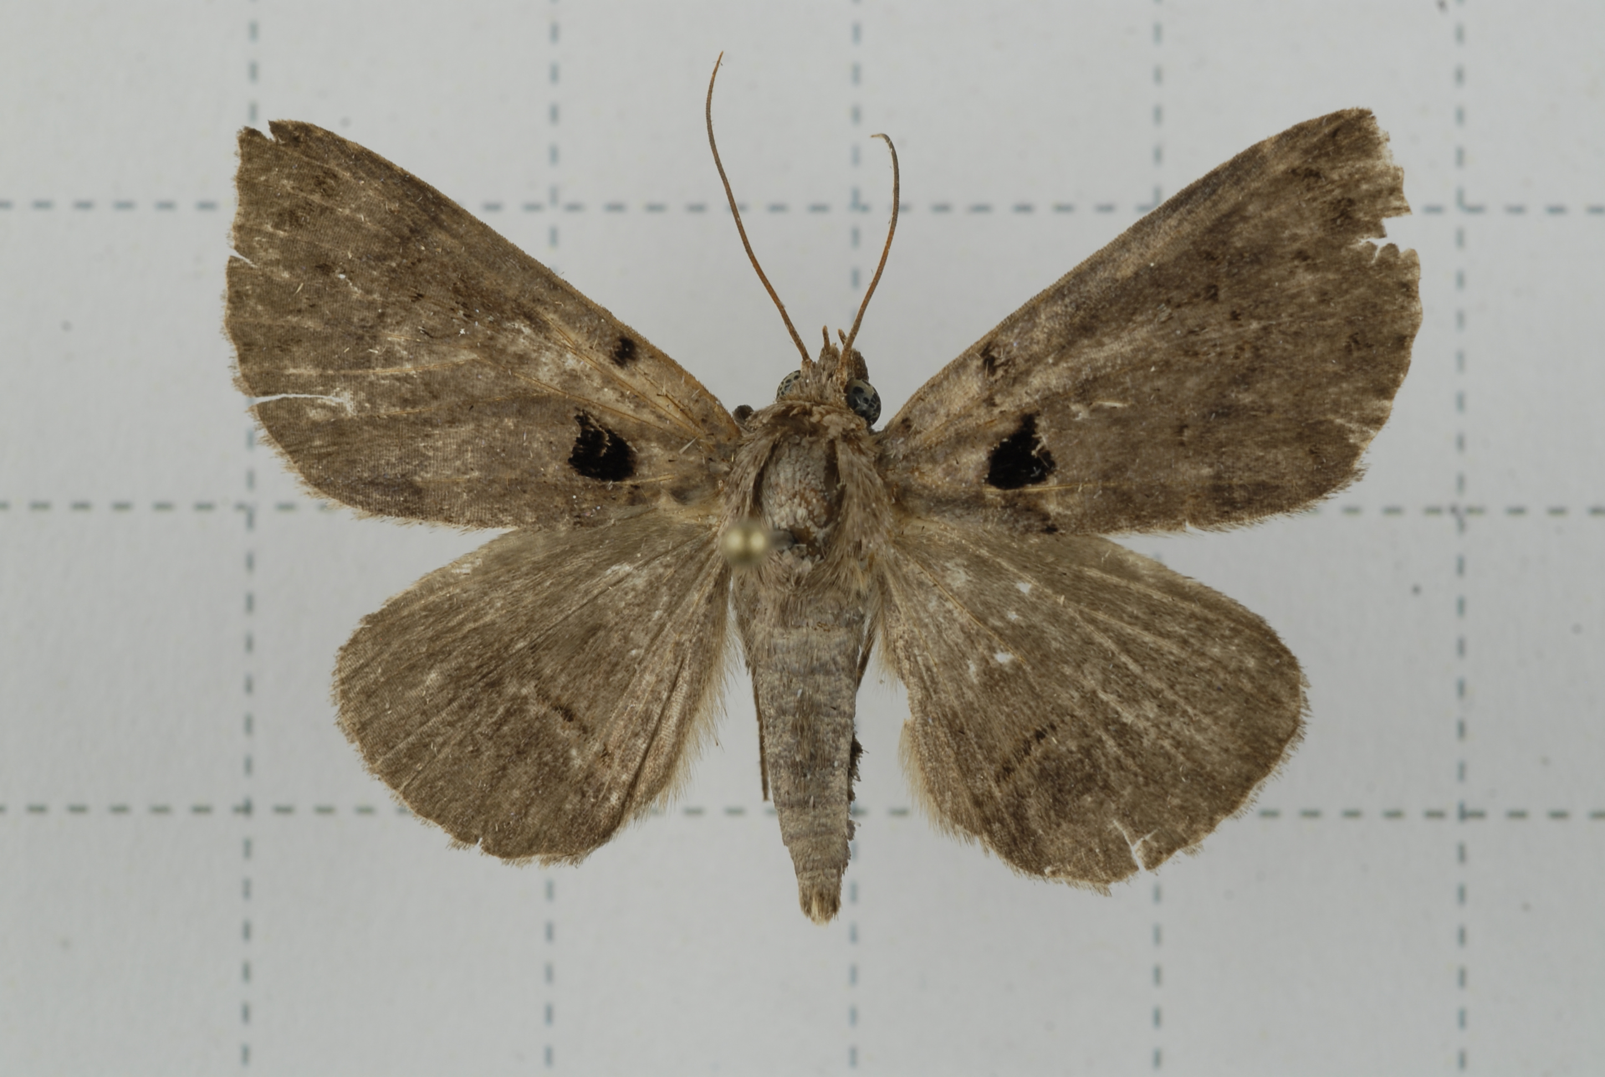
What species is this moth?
Avatha bipartita
